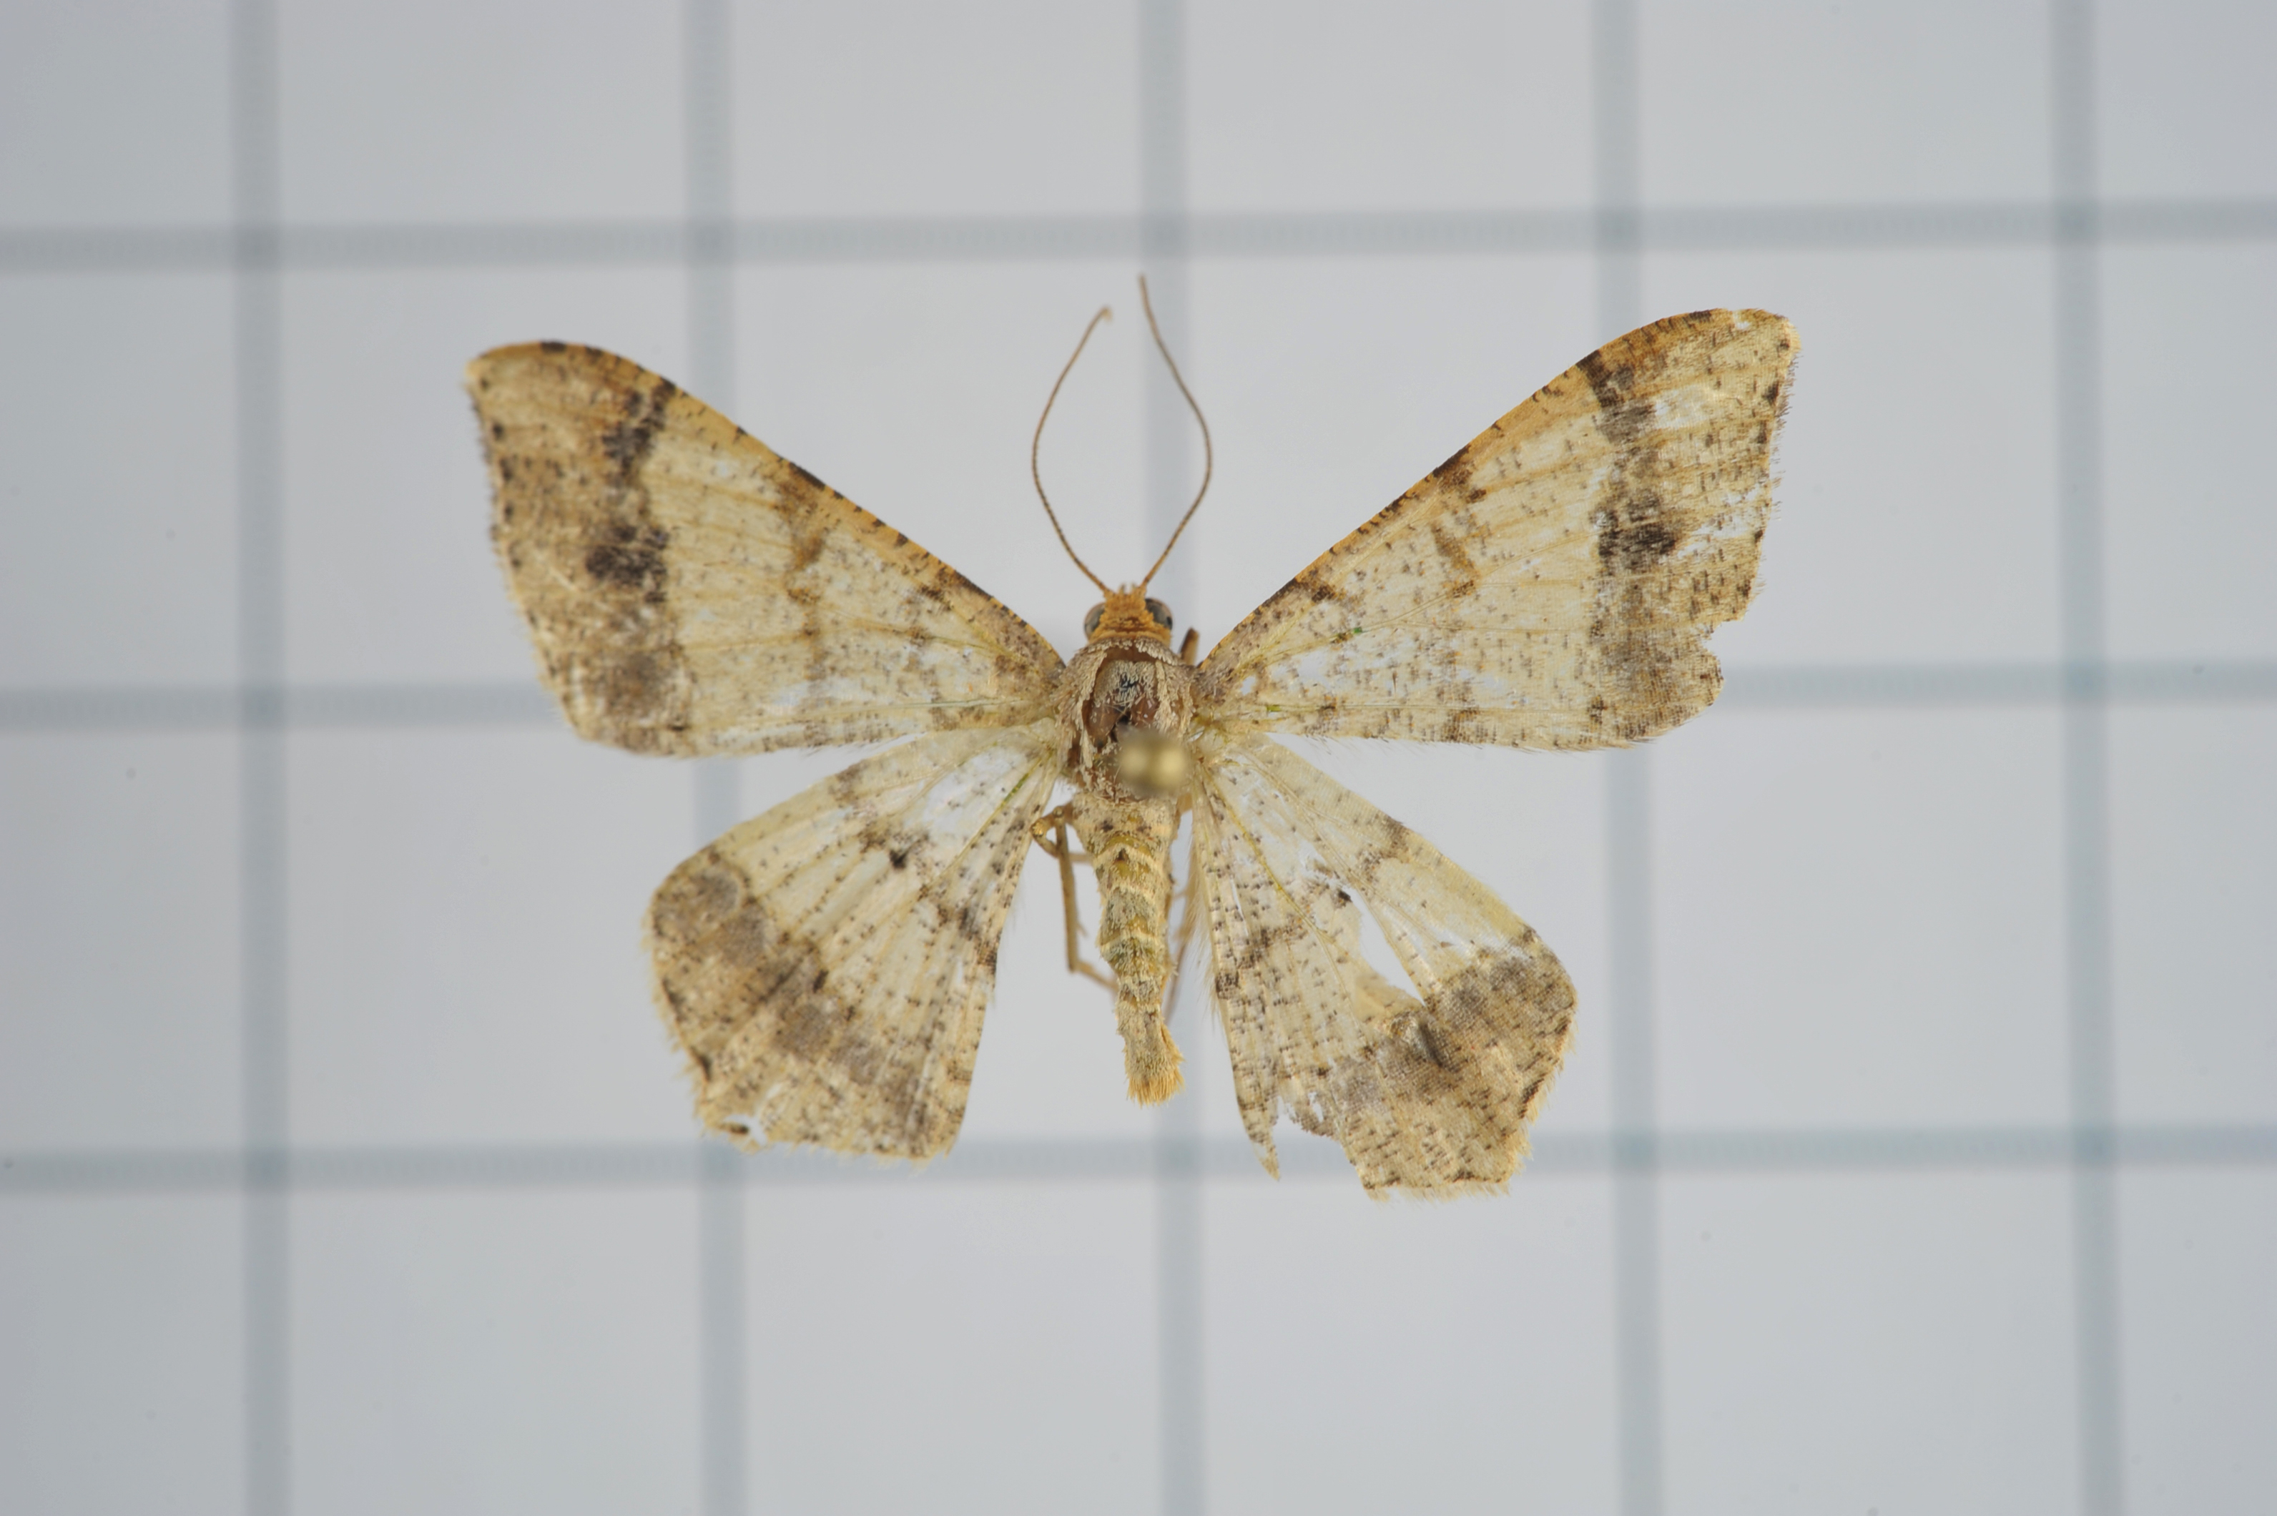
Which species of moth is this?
Macaria abydata
